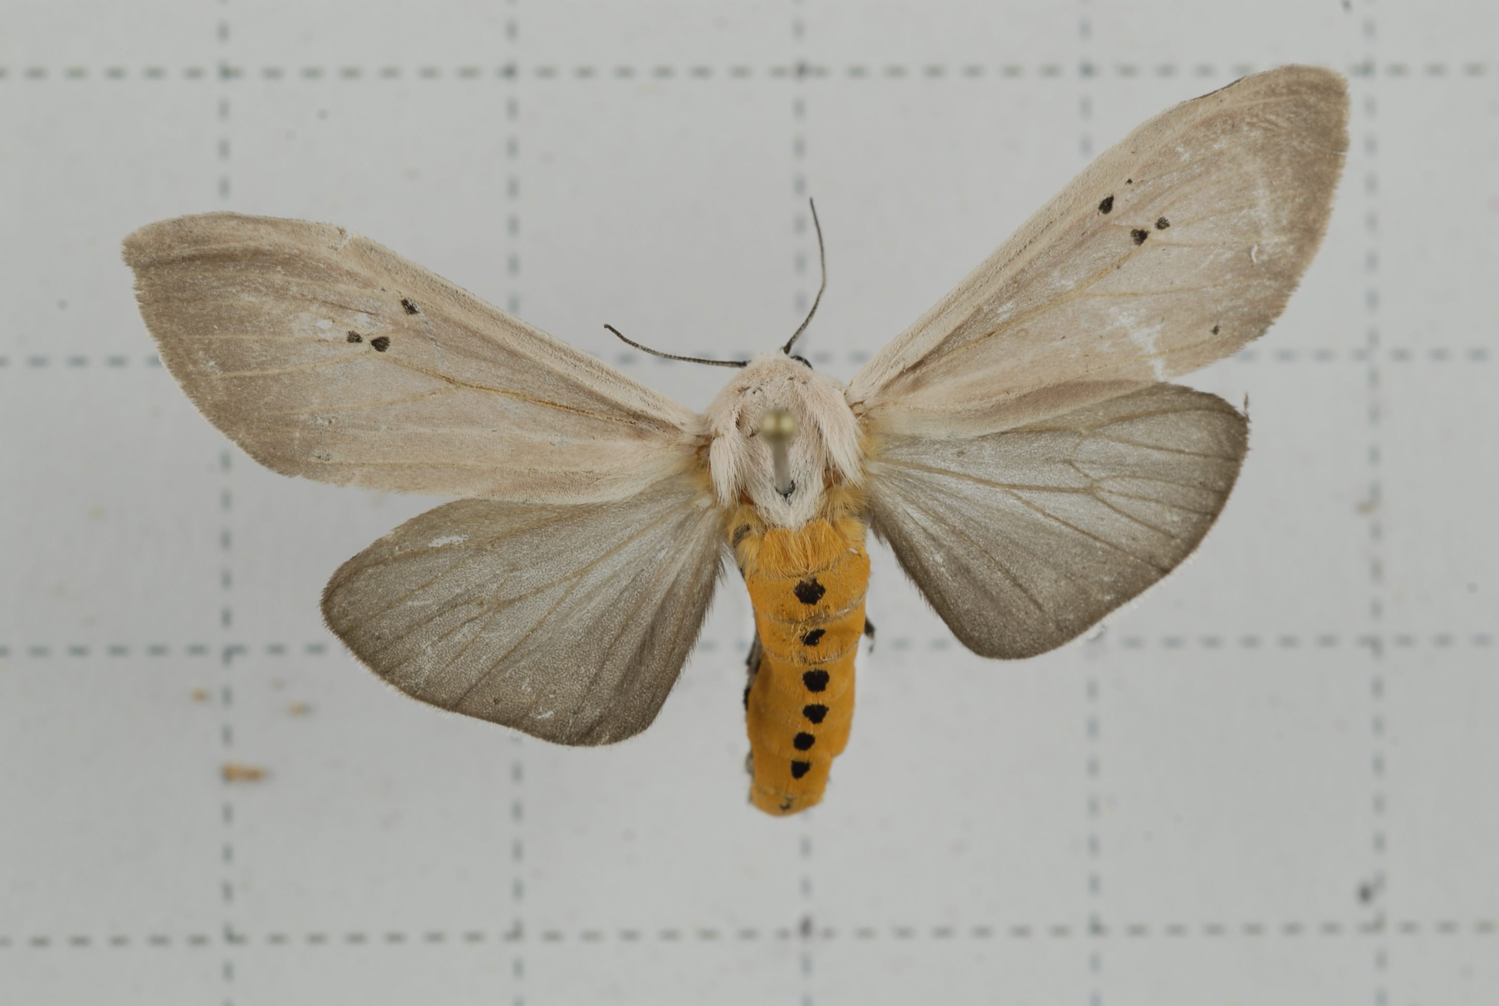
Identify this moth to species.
Creatonotos transiens koni
